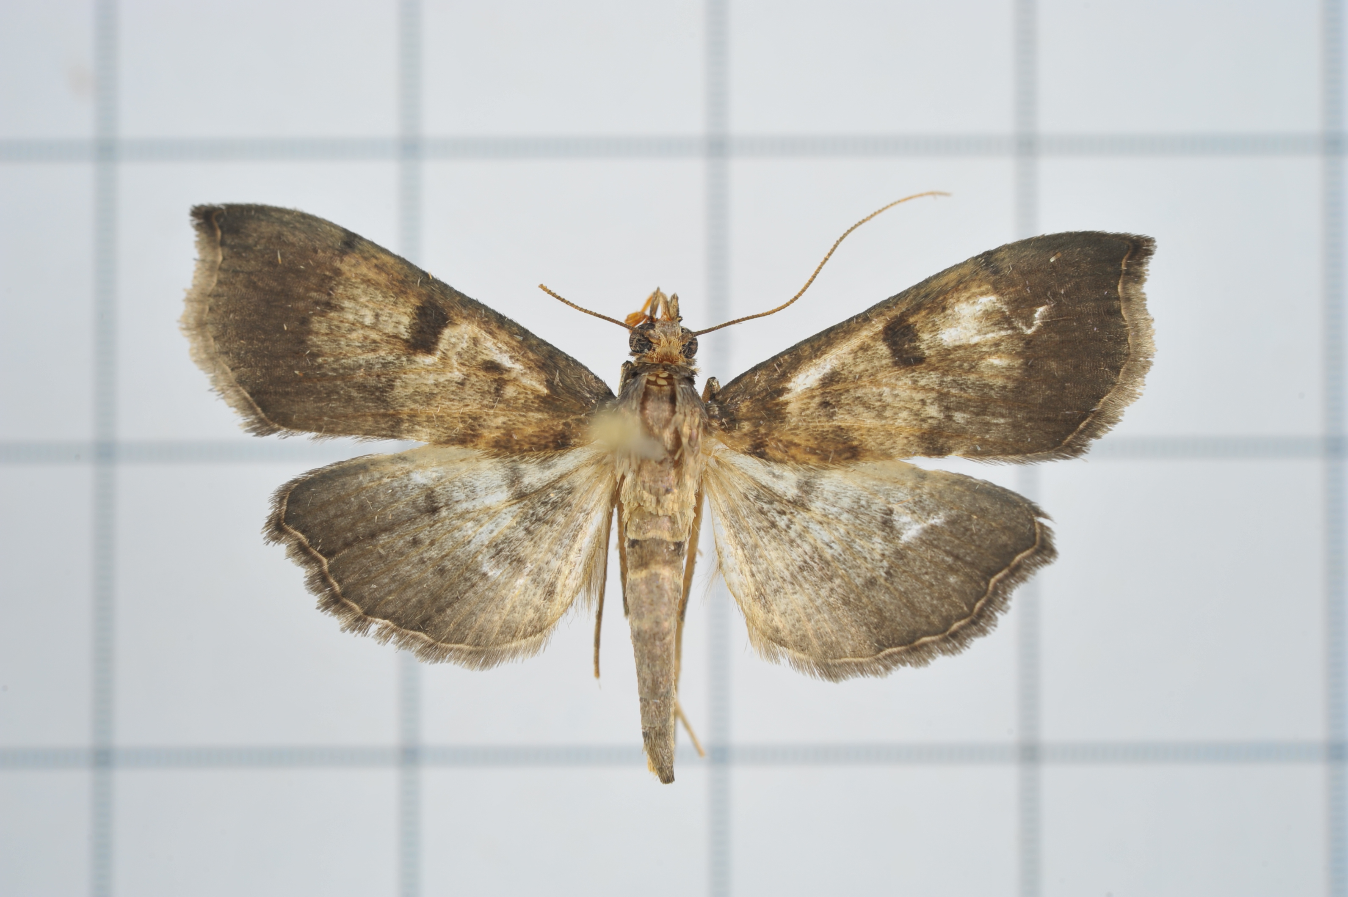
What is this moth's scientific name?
Ceratarcha umbrosa
